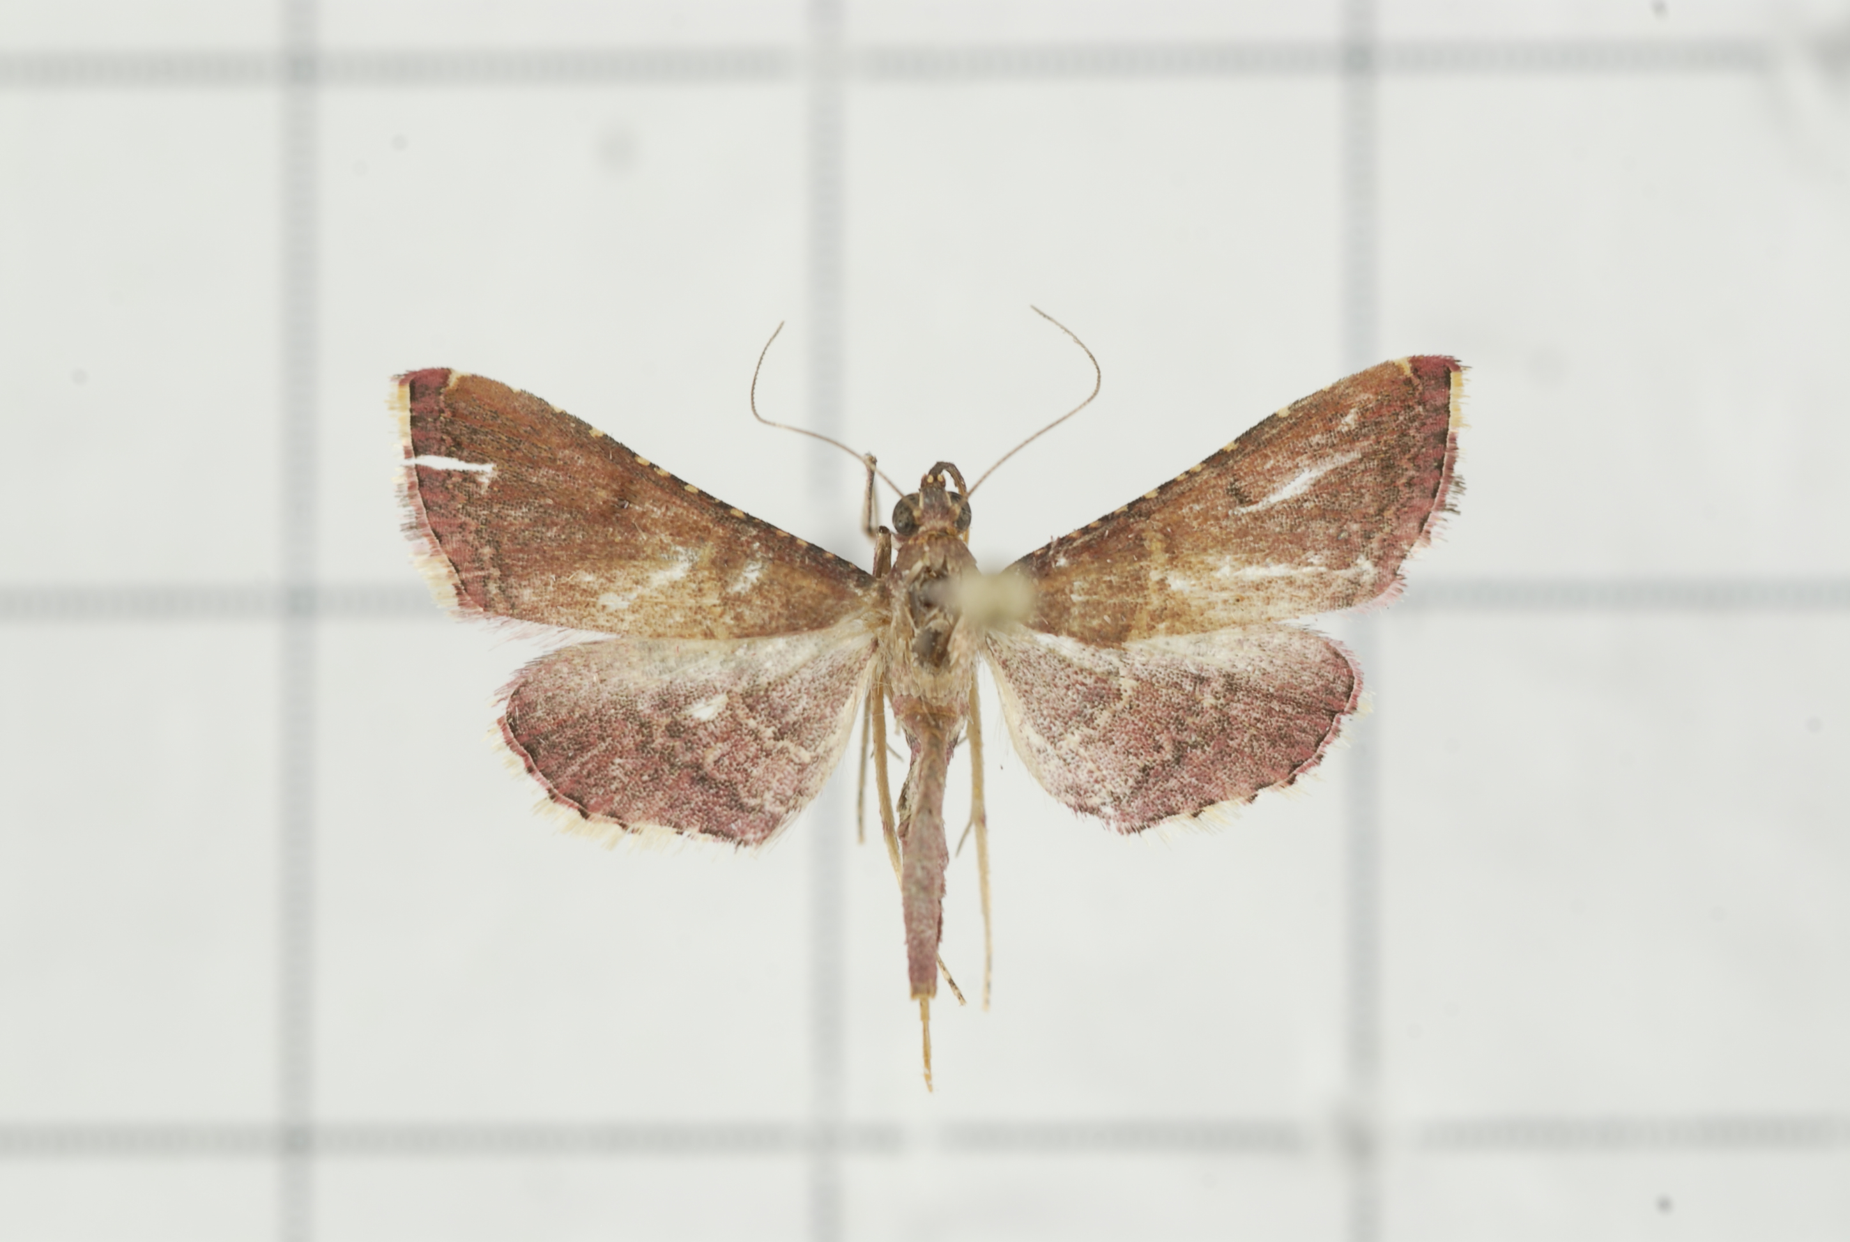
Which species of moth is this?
Endotricha olivacealis
